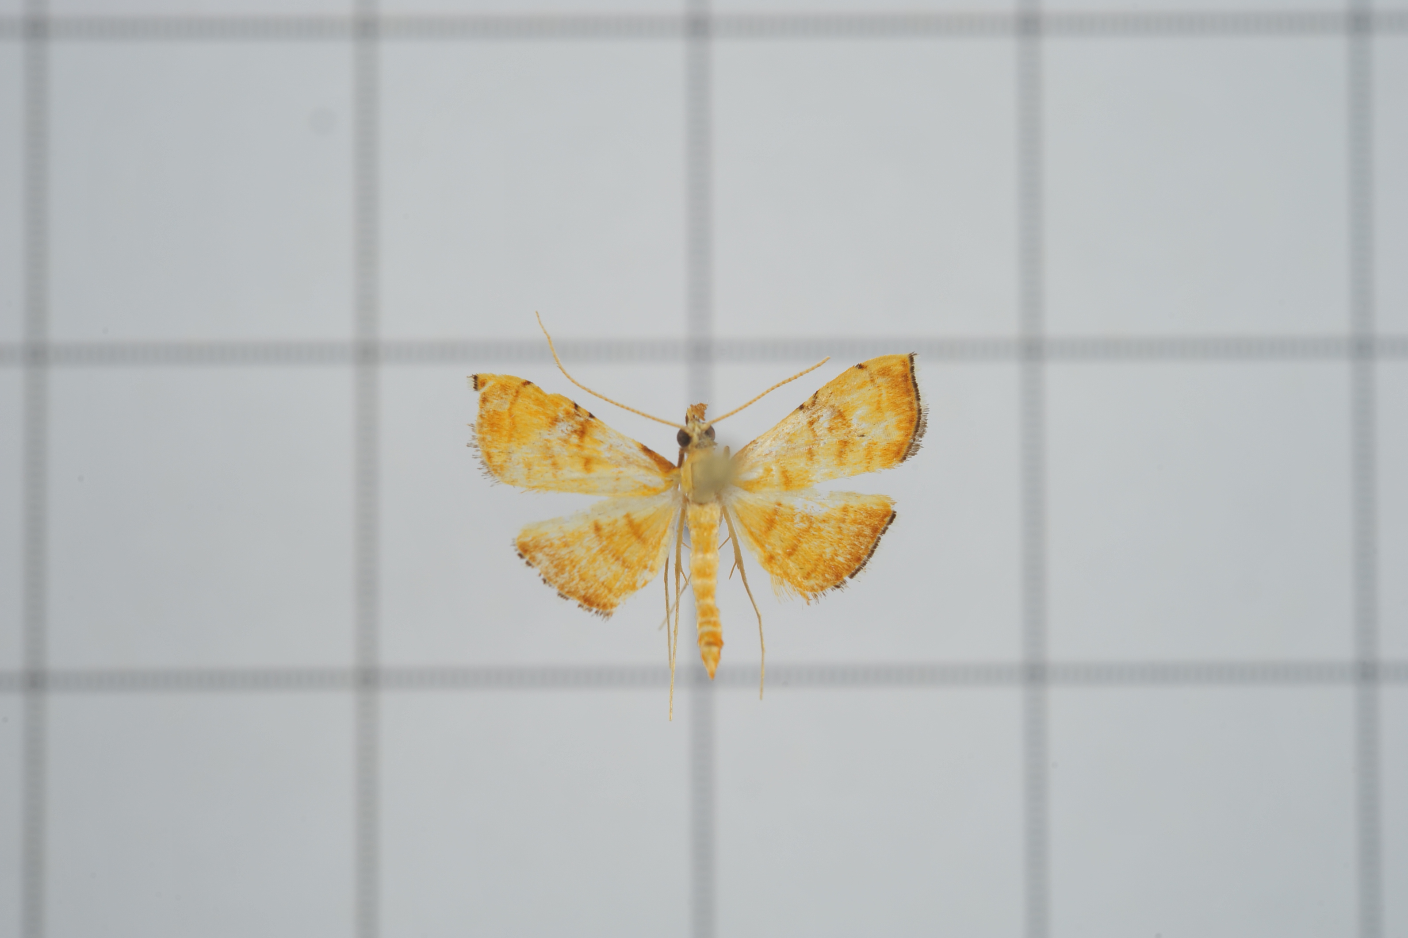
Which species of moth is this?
Mabra nigriscripta
